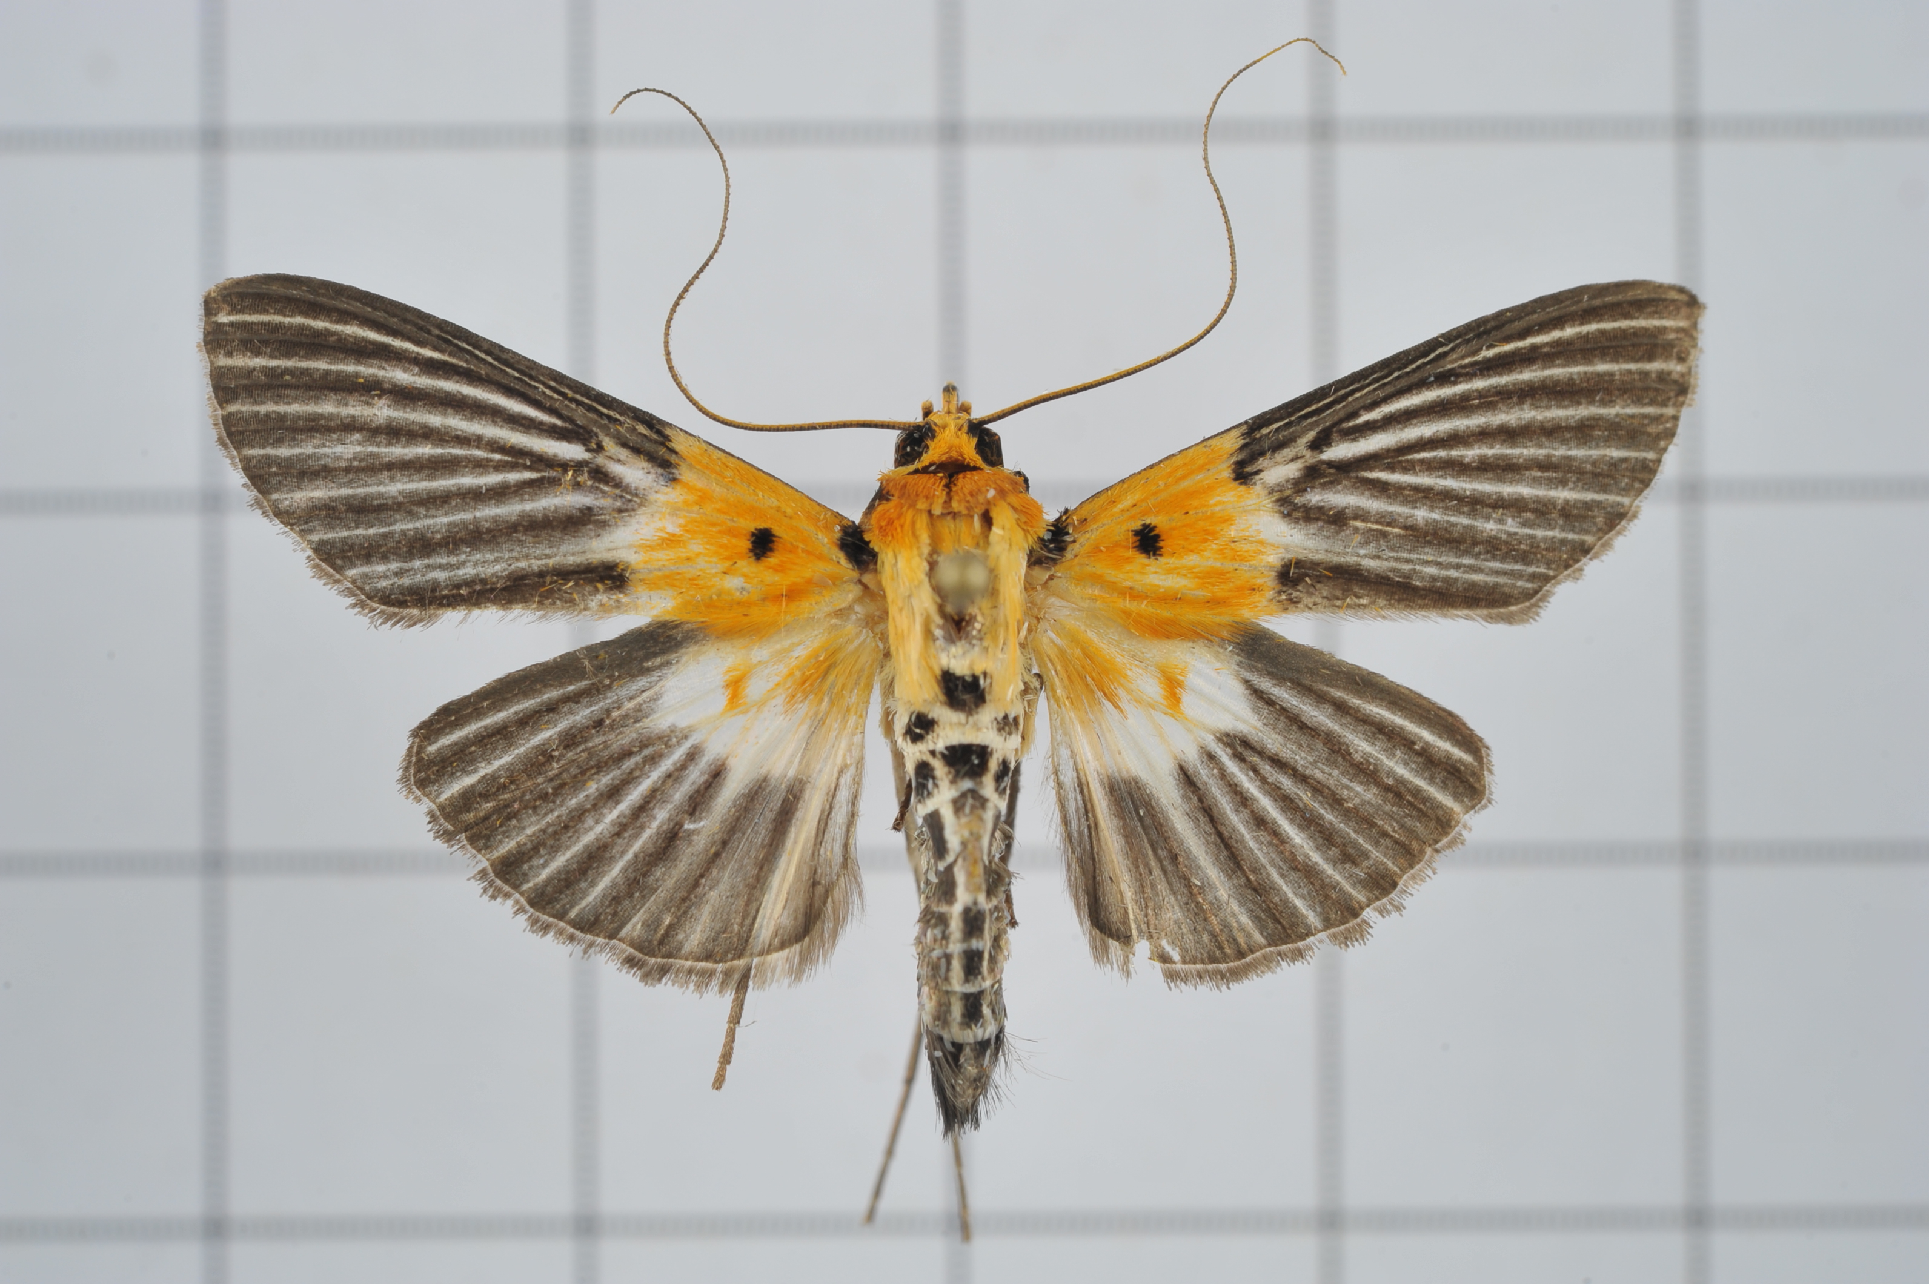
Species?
Nevrina procopia
